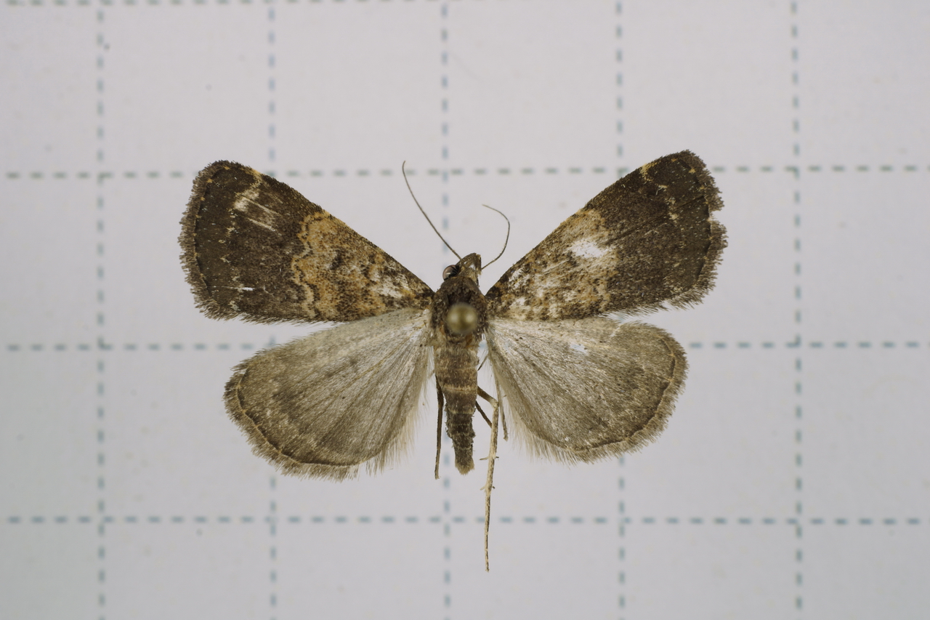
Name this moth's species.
Hydrillodes lentalis
